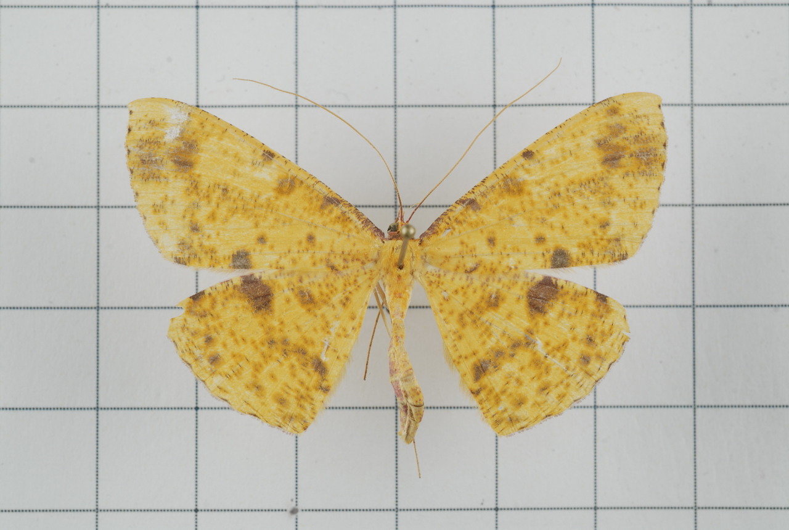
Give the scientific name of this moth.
Eumelea ludovicata ludovicata
